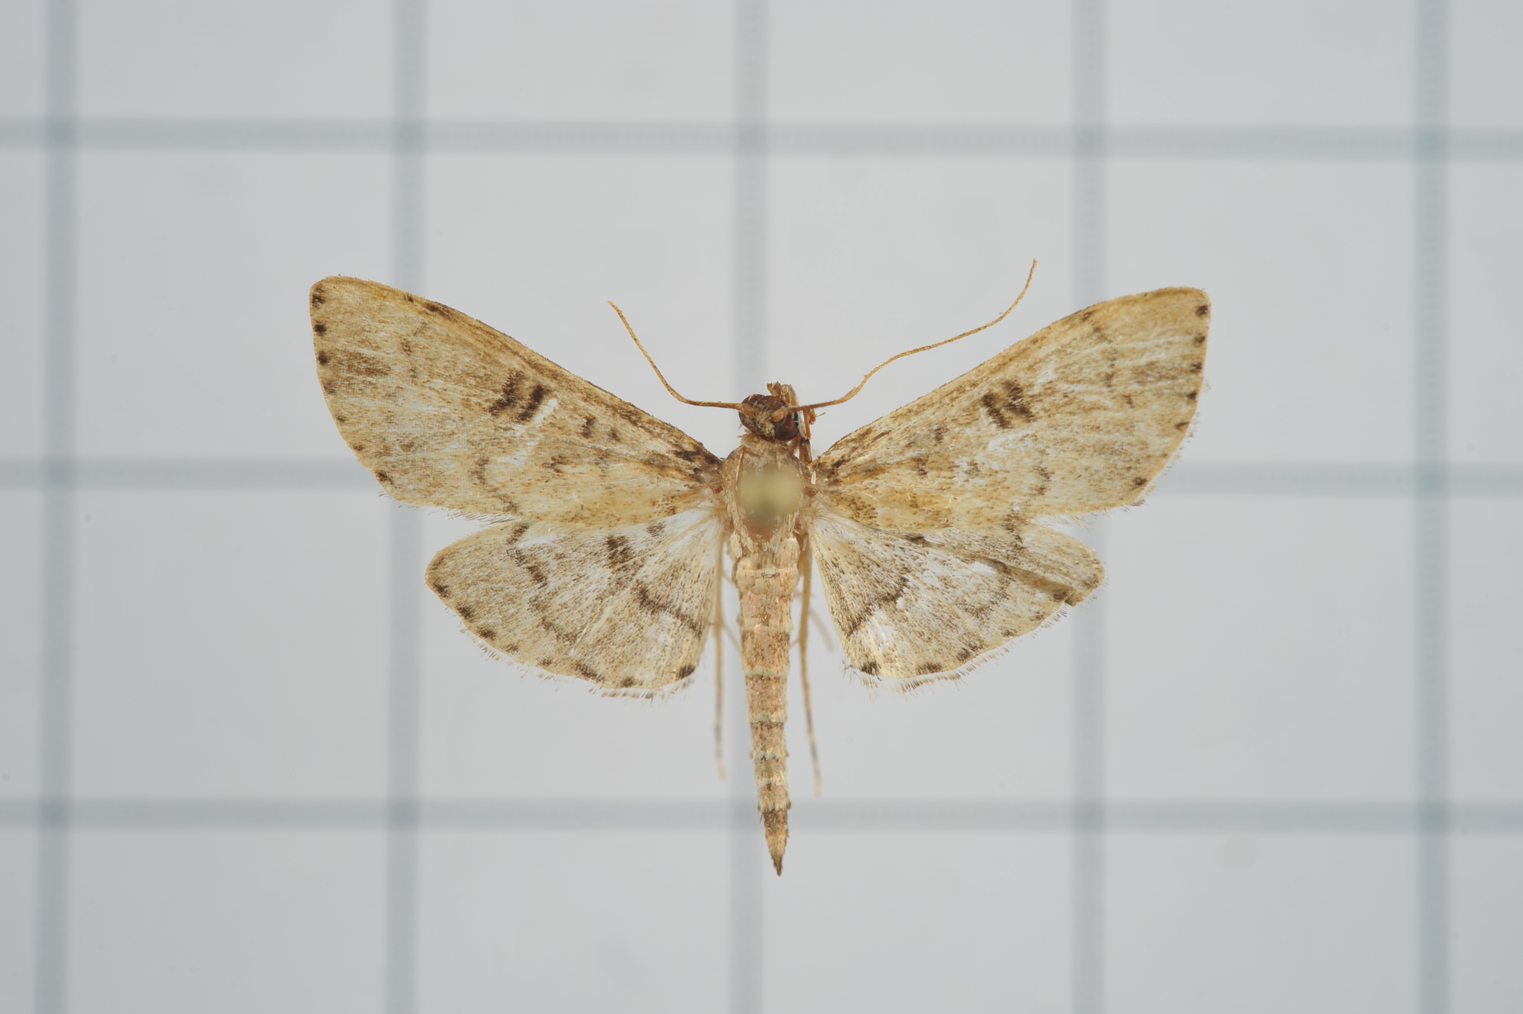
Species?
Nacoleia charesalis
